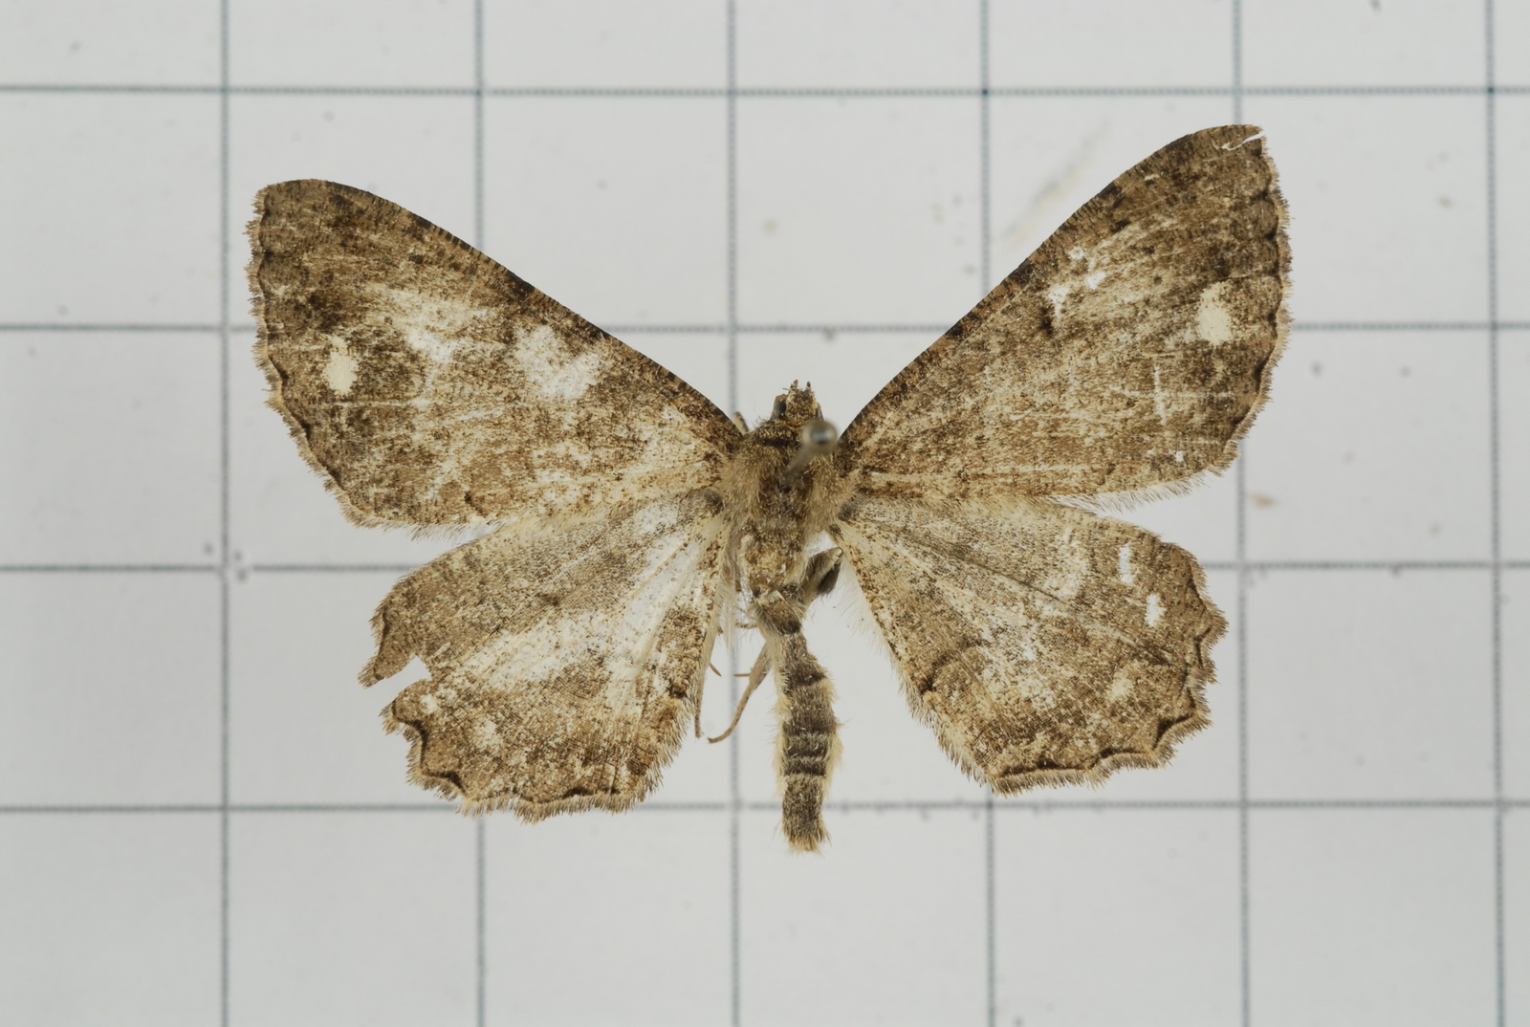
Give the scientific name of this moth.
Uliura infausta
